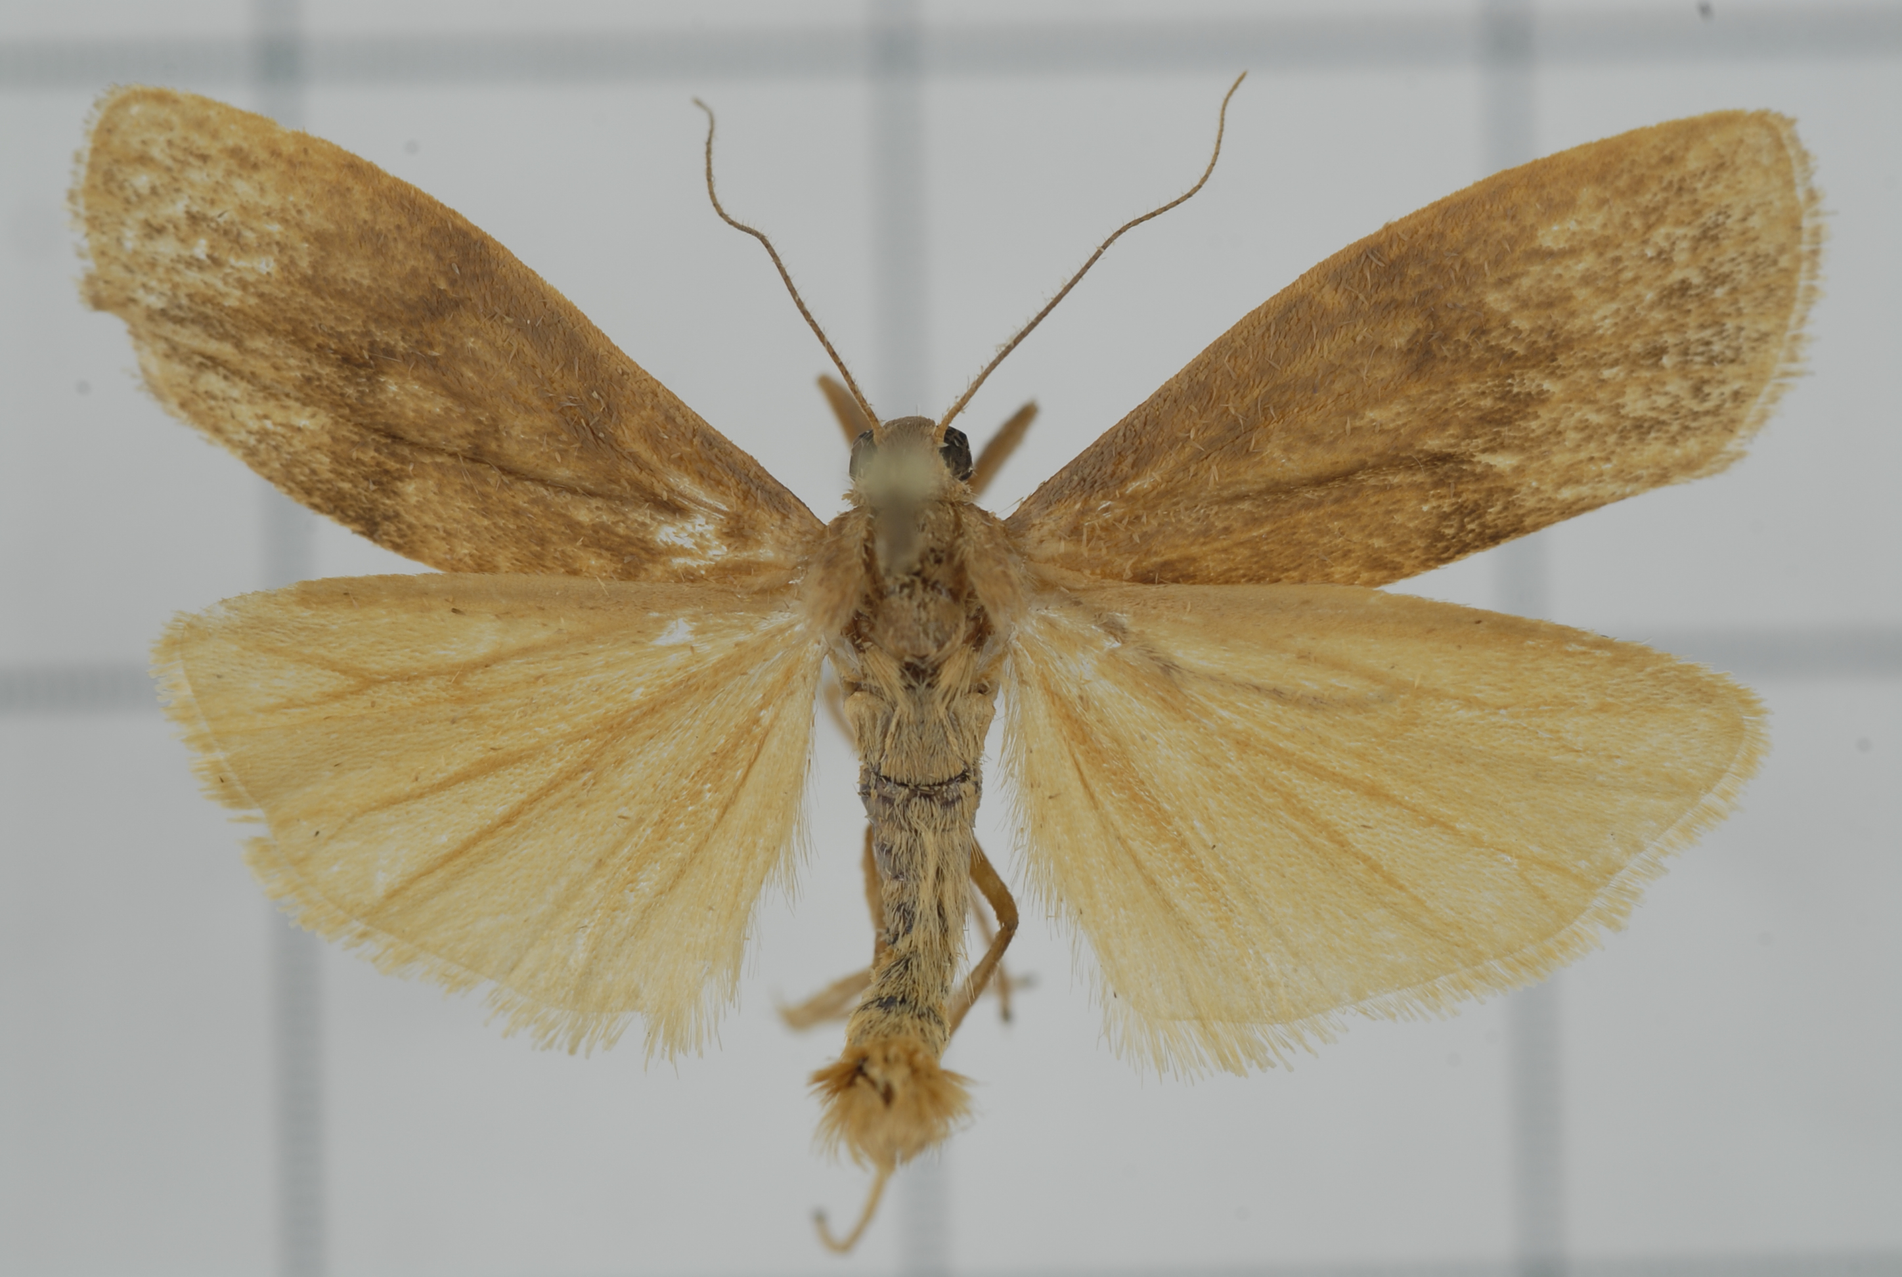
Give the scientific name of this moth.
Teuloma tainebula
